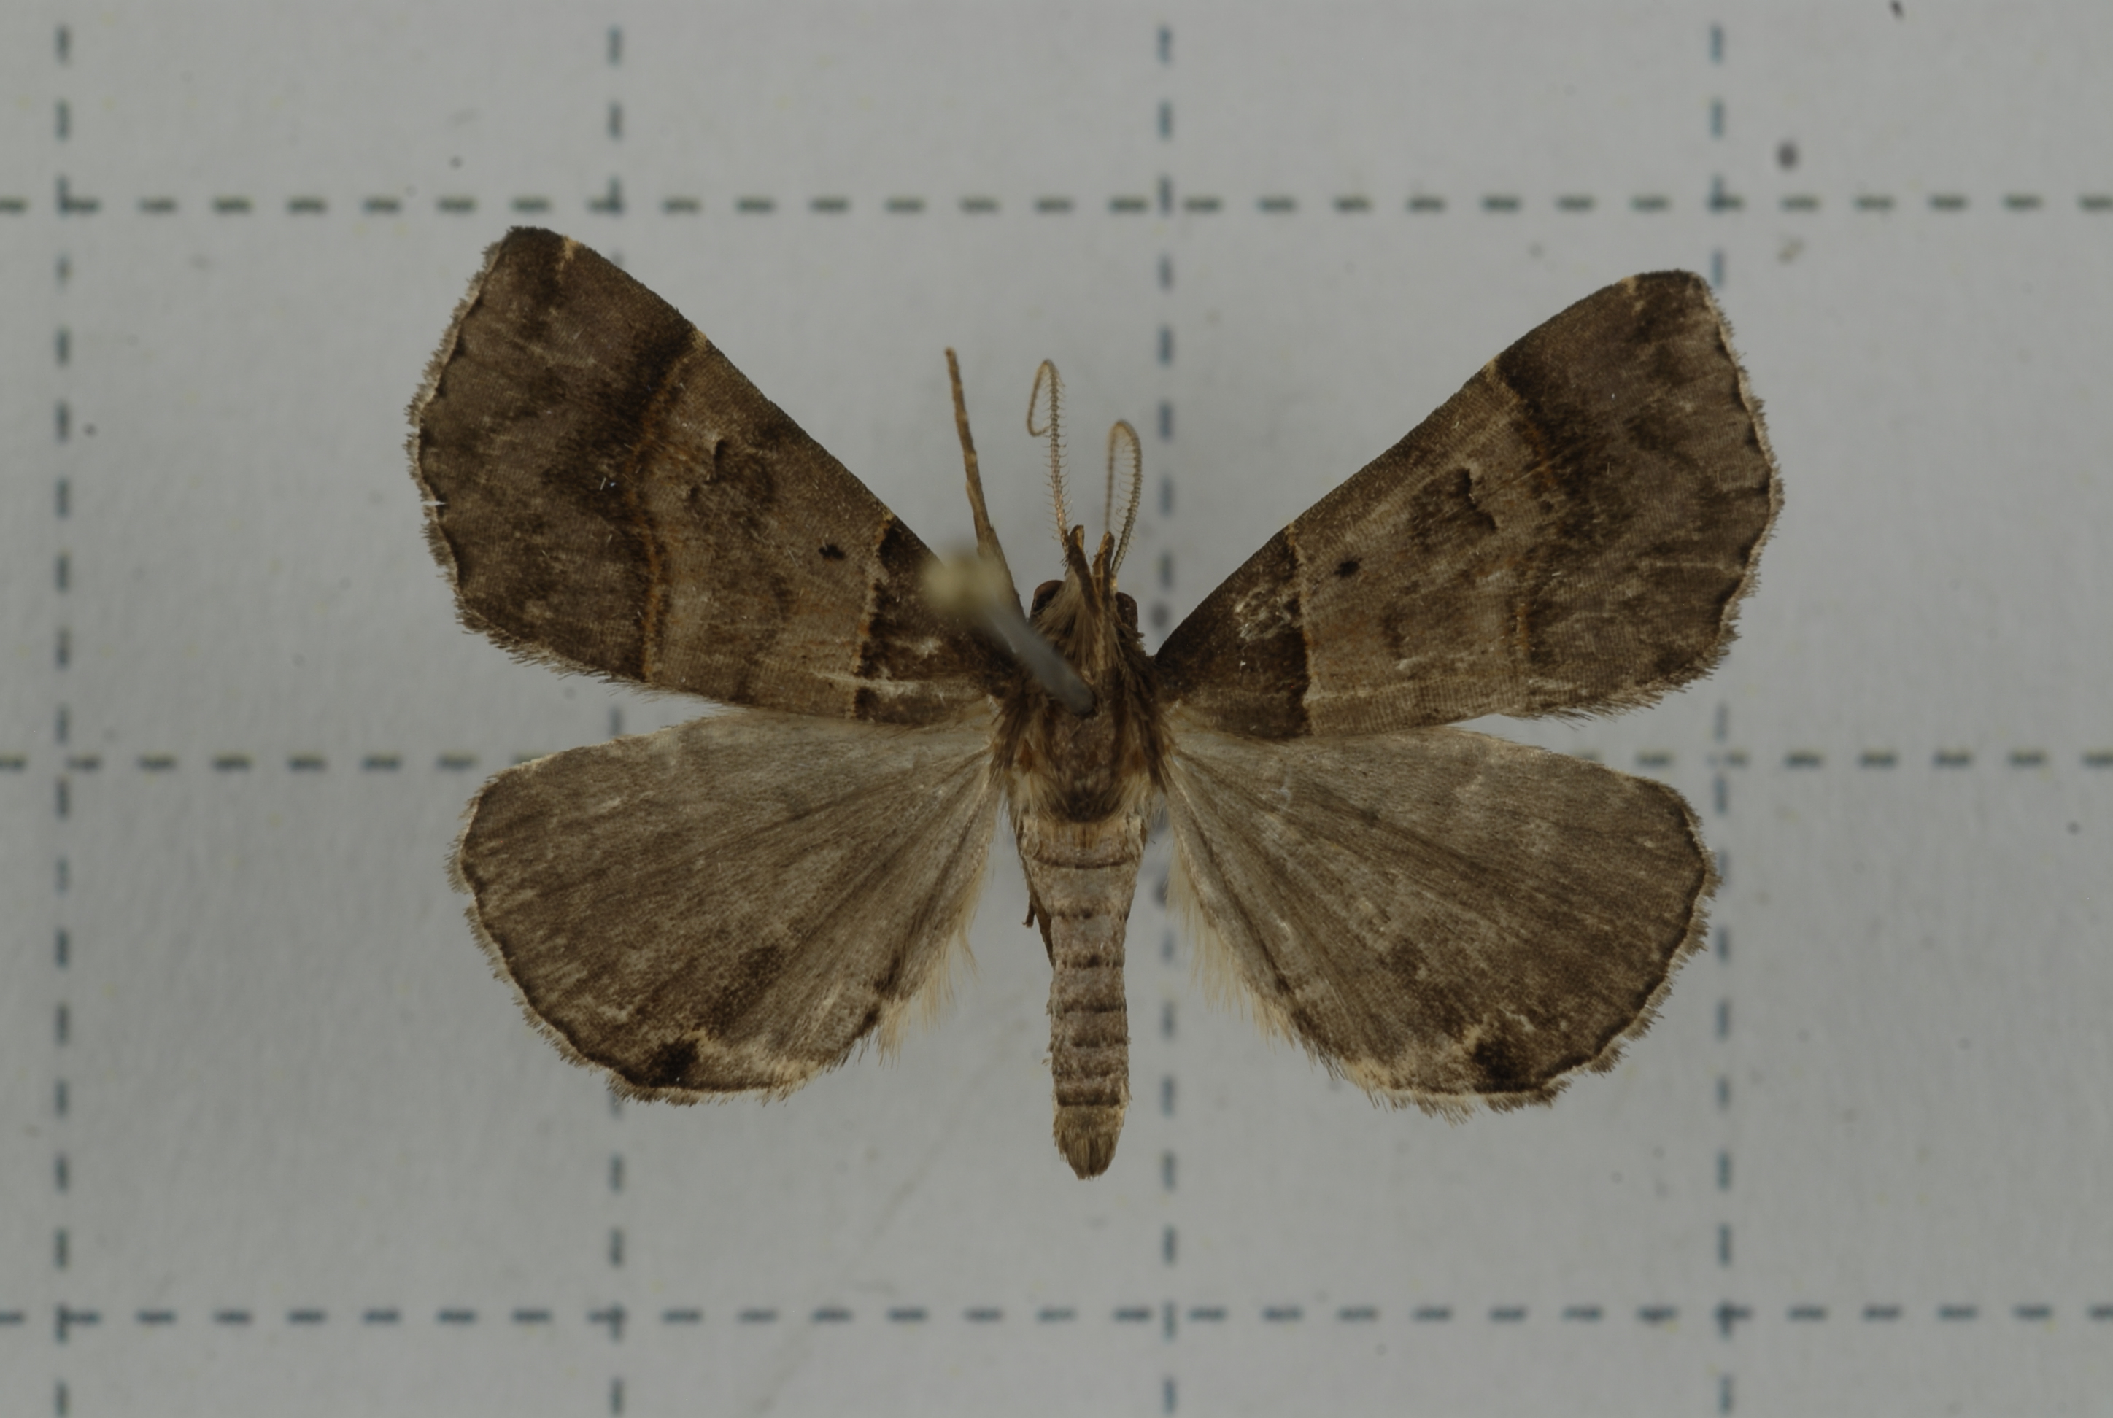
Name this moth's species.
Bertula kosemponica
